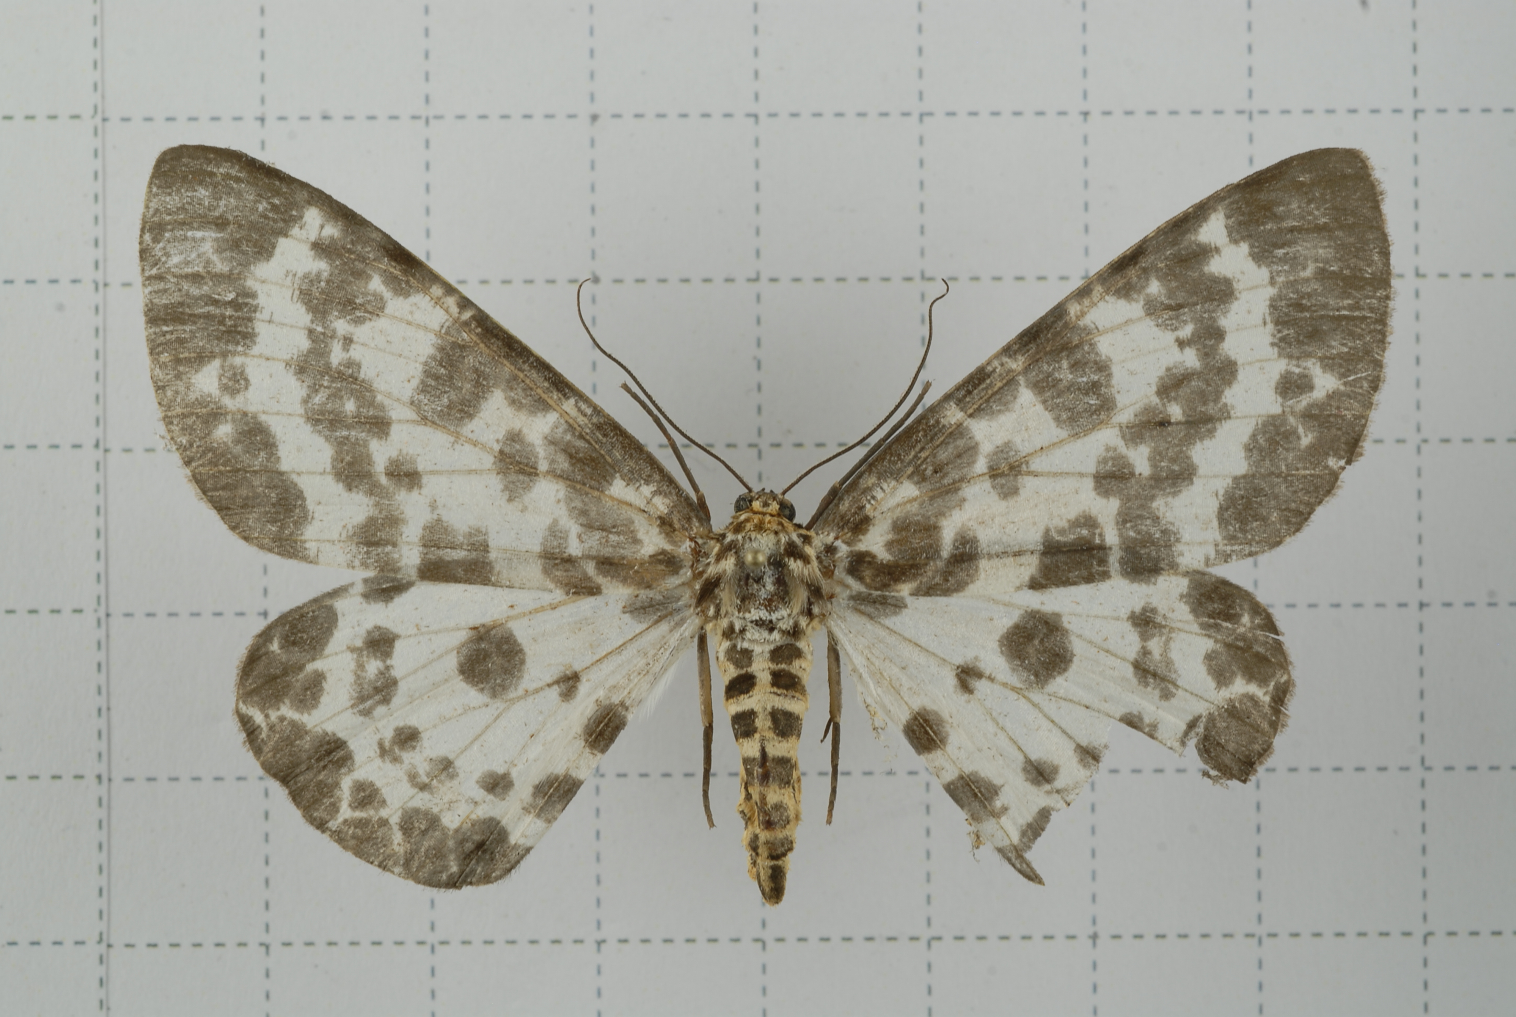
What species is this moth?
Parapercnia giraffata
